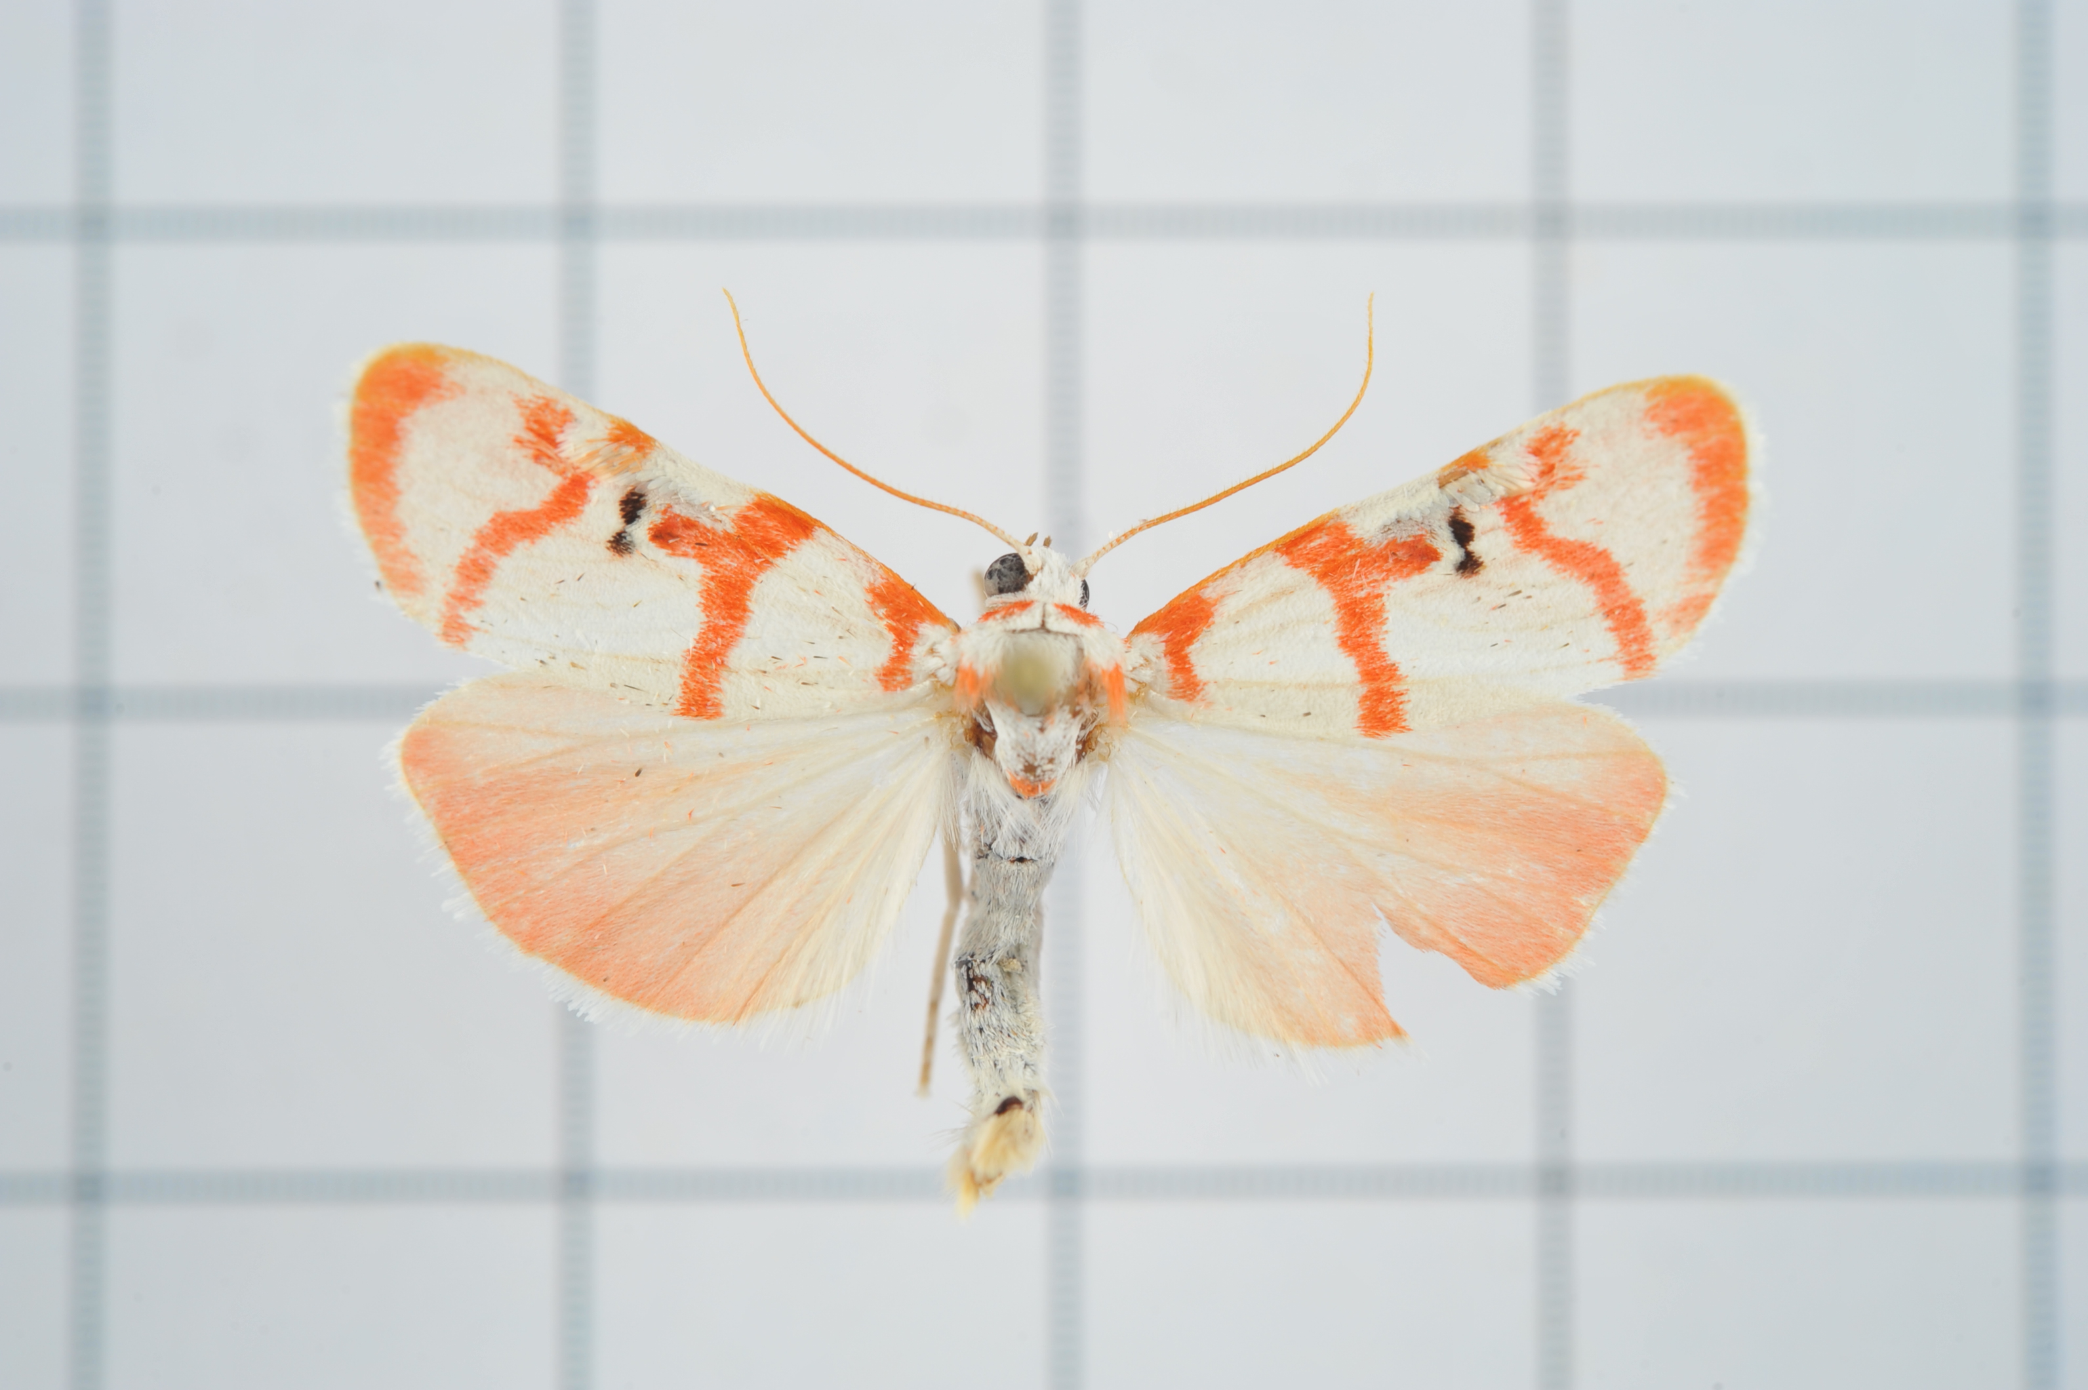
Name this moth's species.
Cyana hamata hamata
